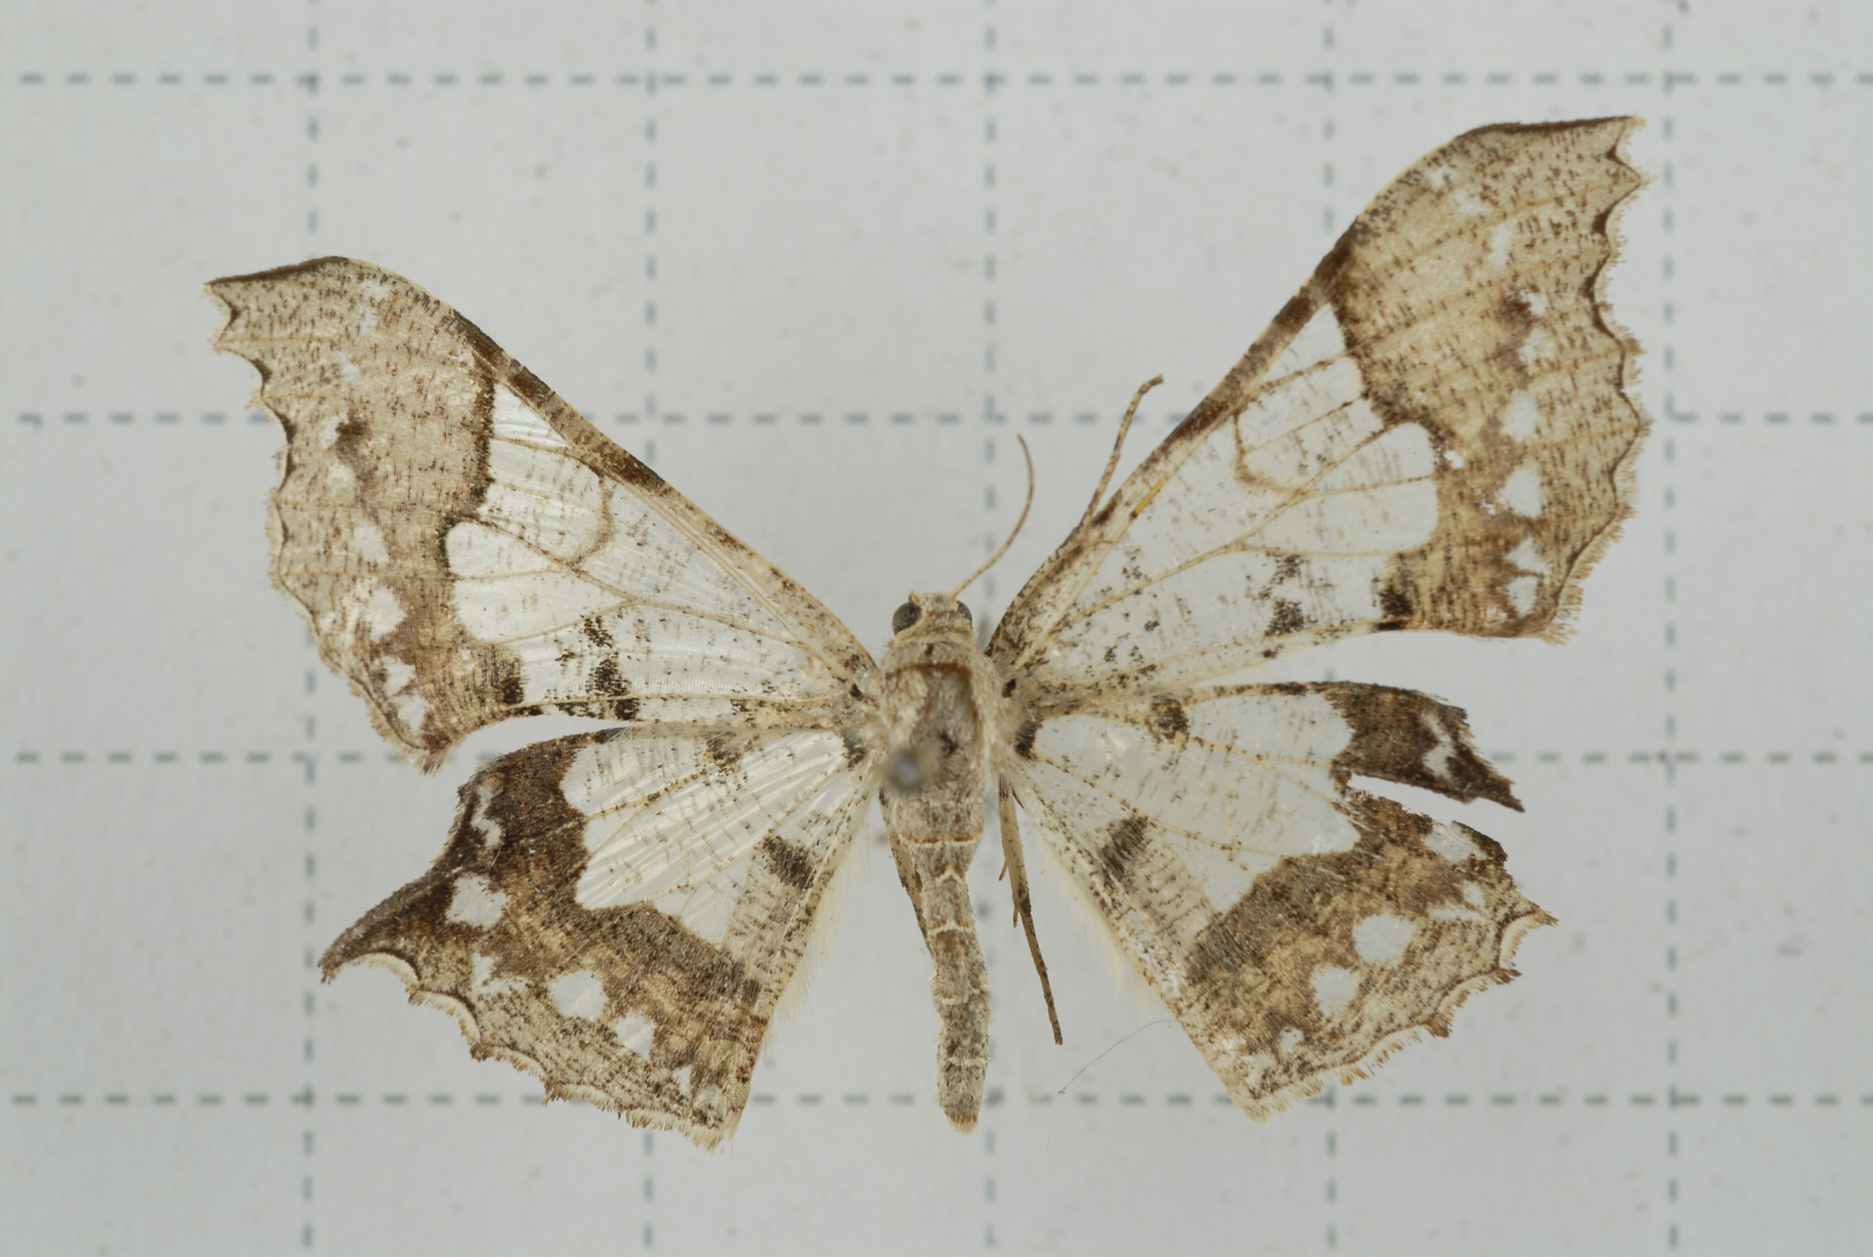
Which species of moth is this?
Krananda semihyalina
